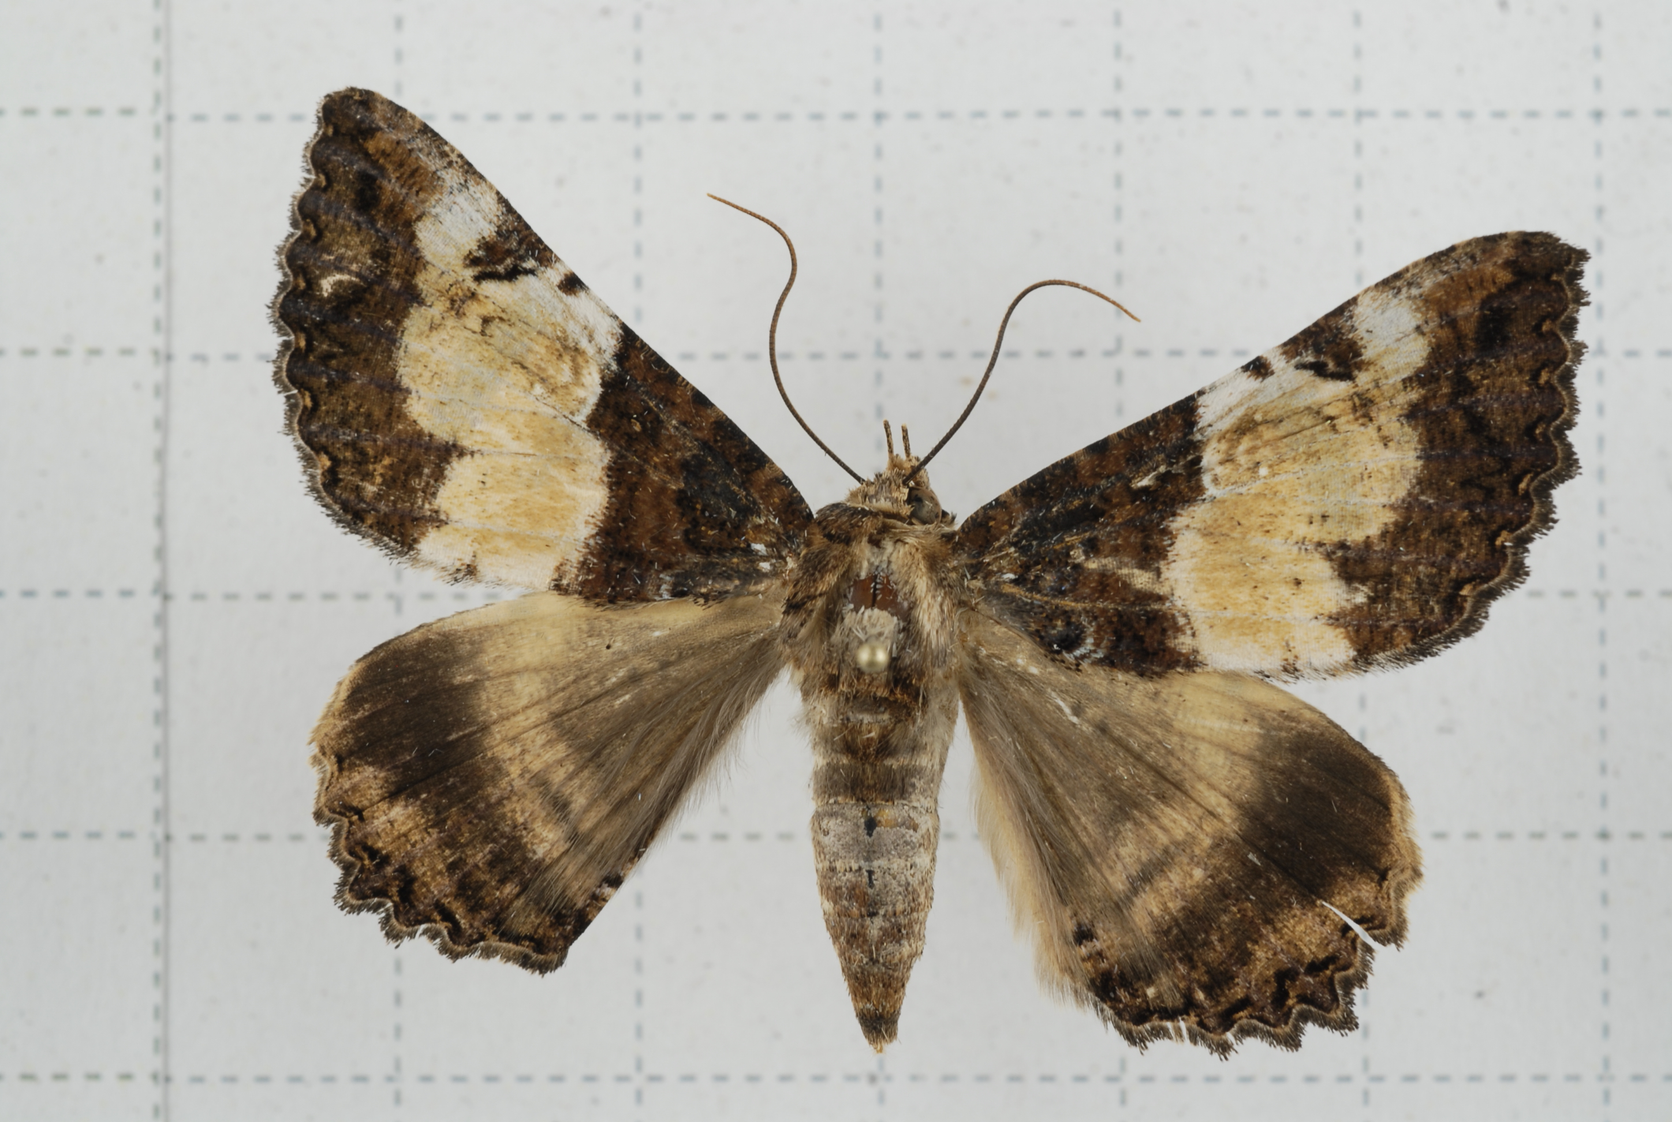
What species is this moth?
Daddala lucilla
